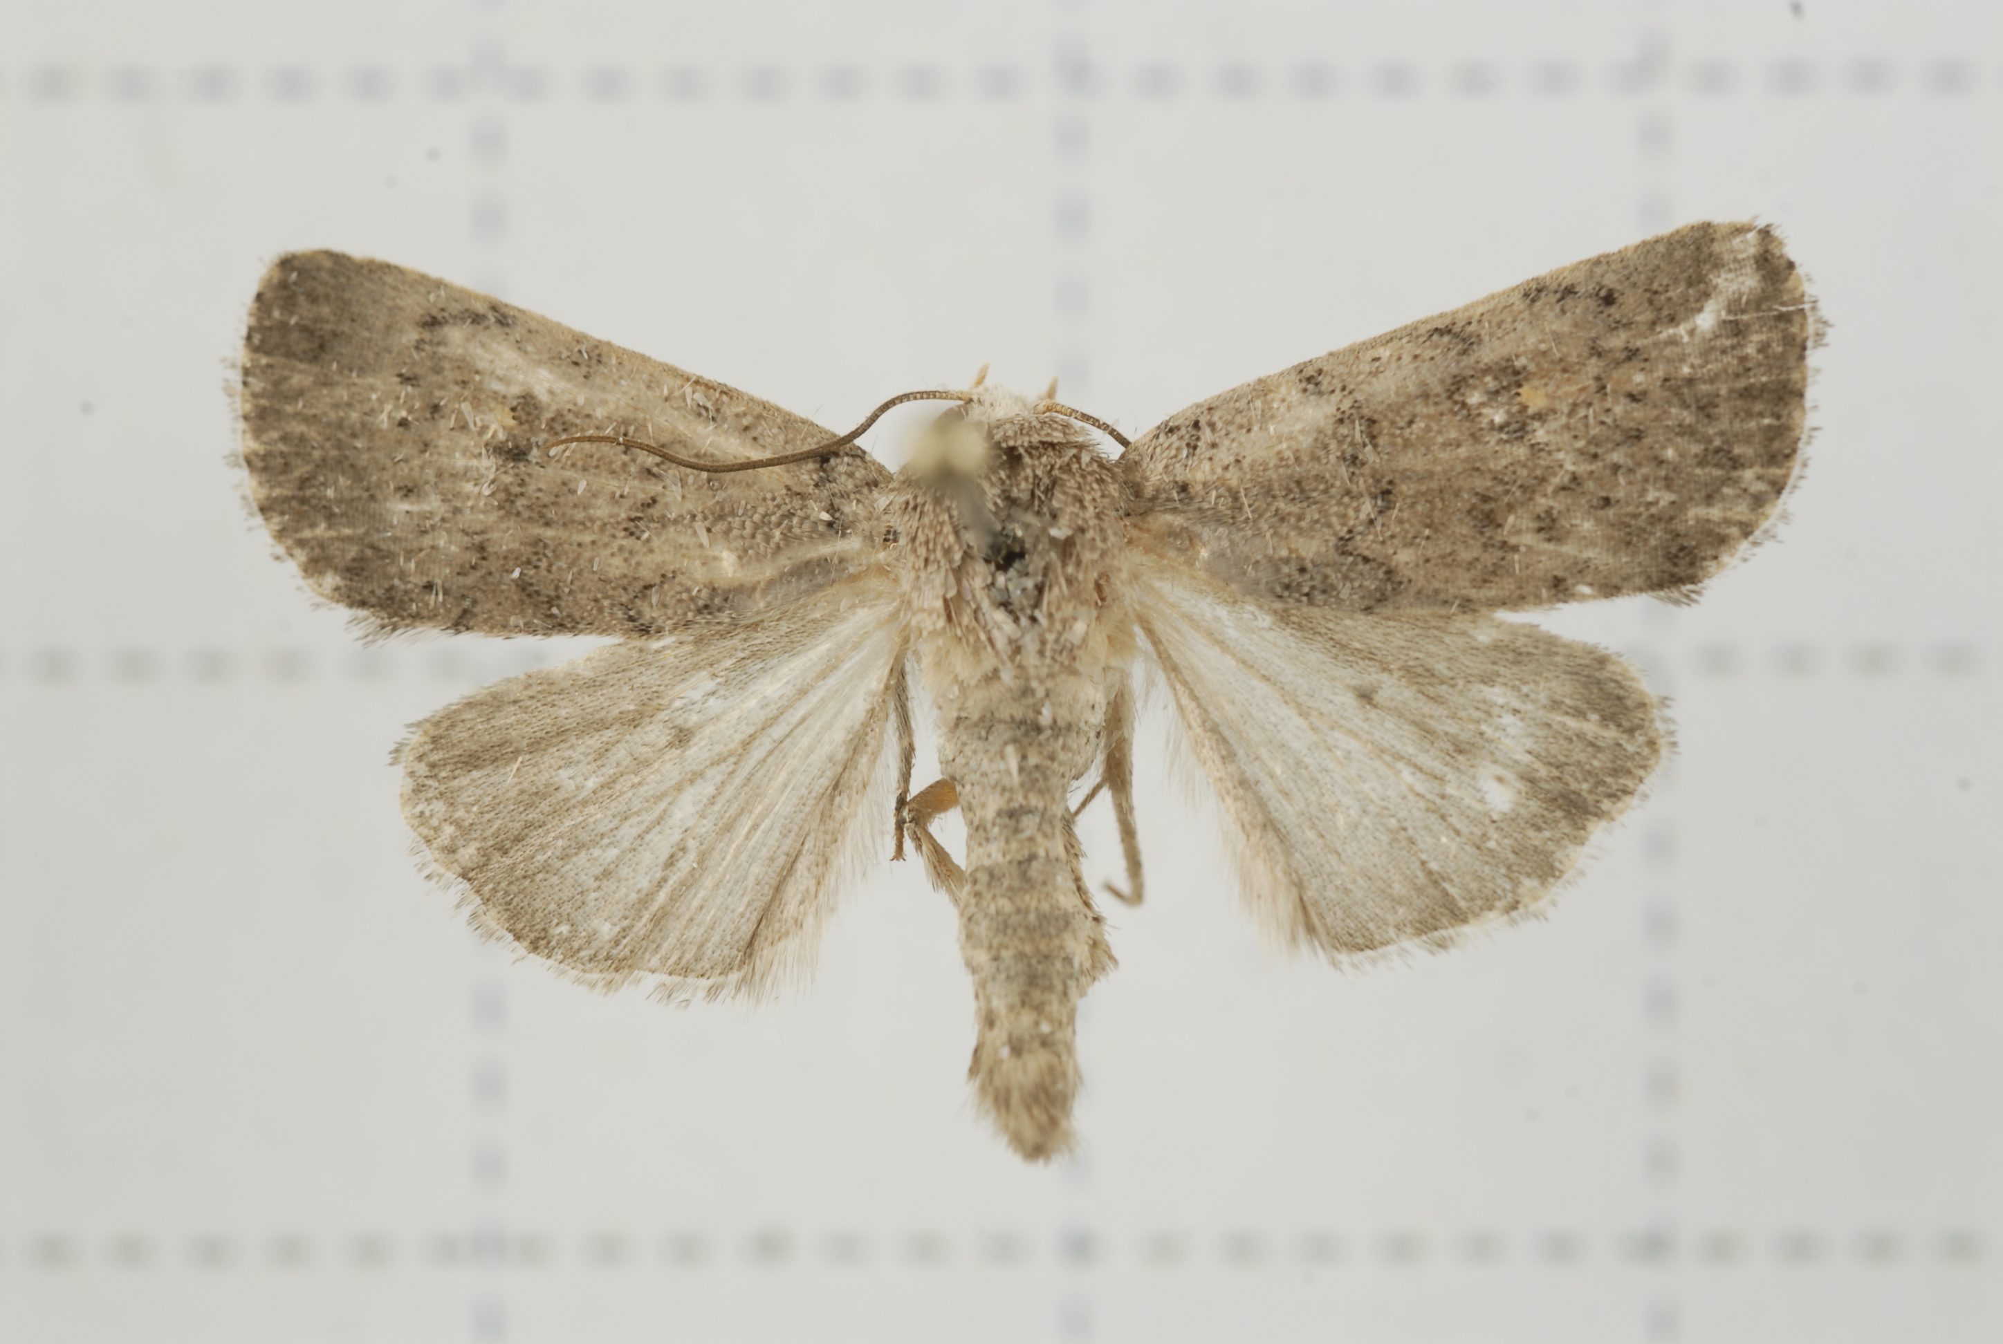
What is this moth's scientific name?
Athetis bremusa
